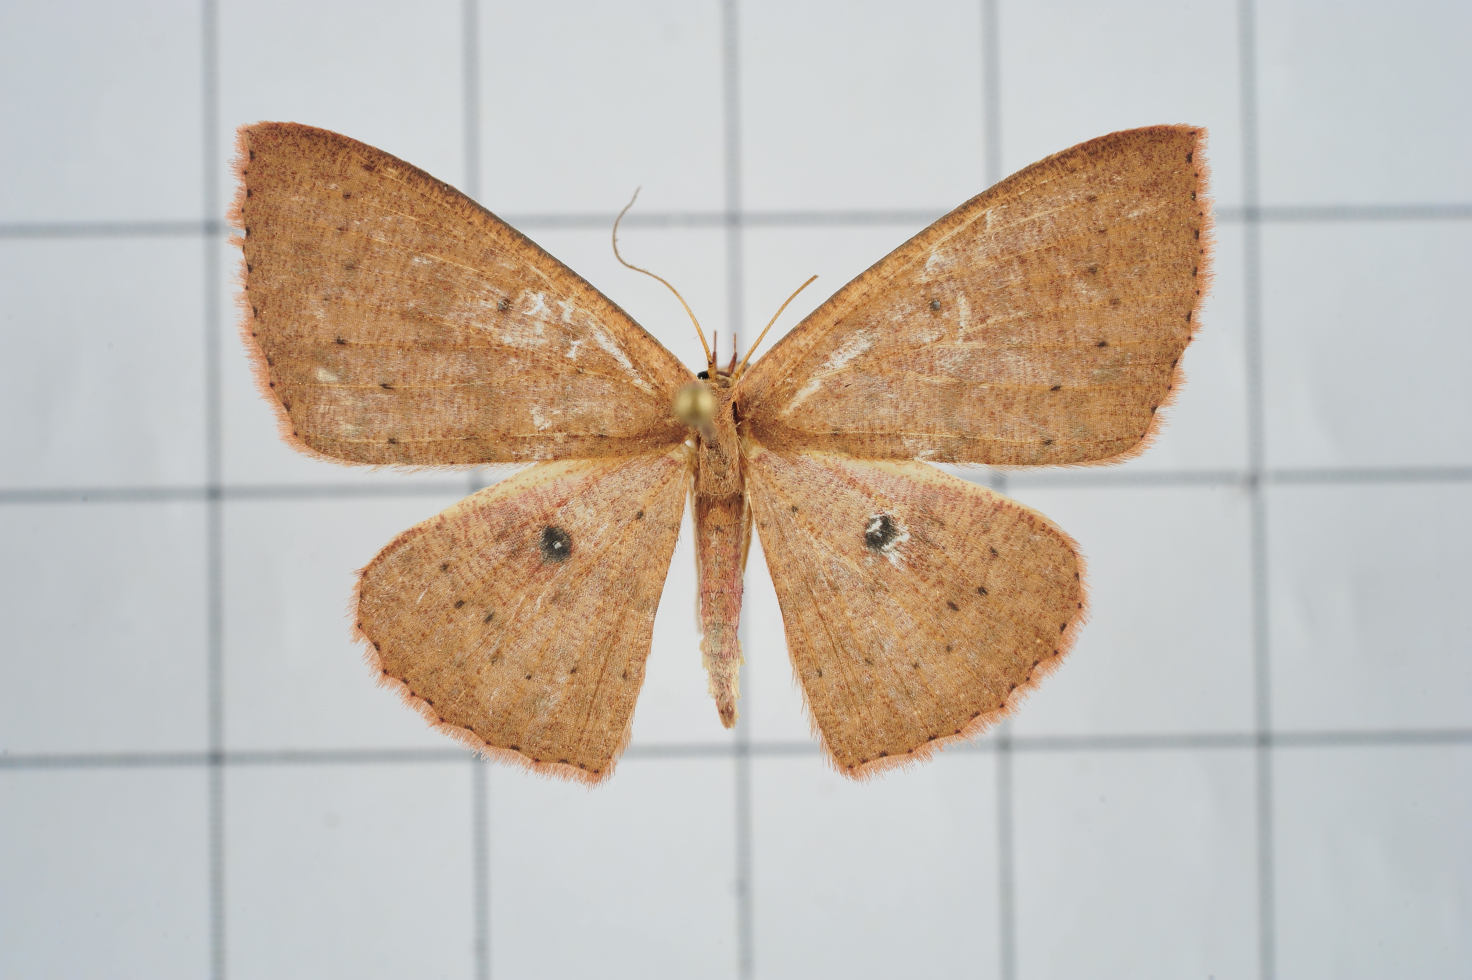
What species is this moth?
Perixera absconditaria
